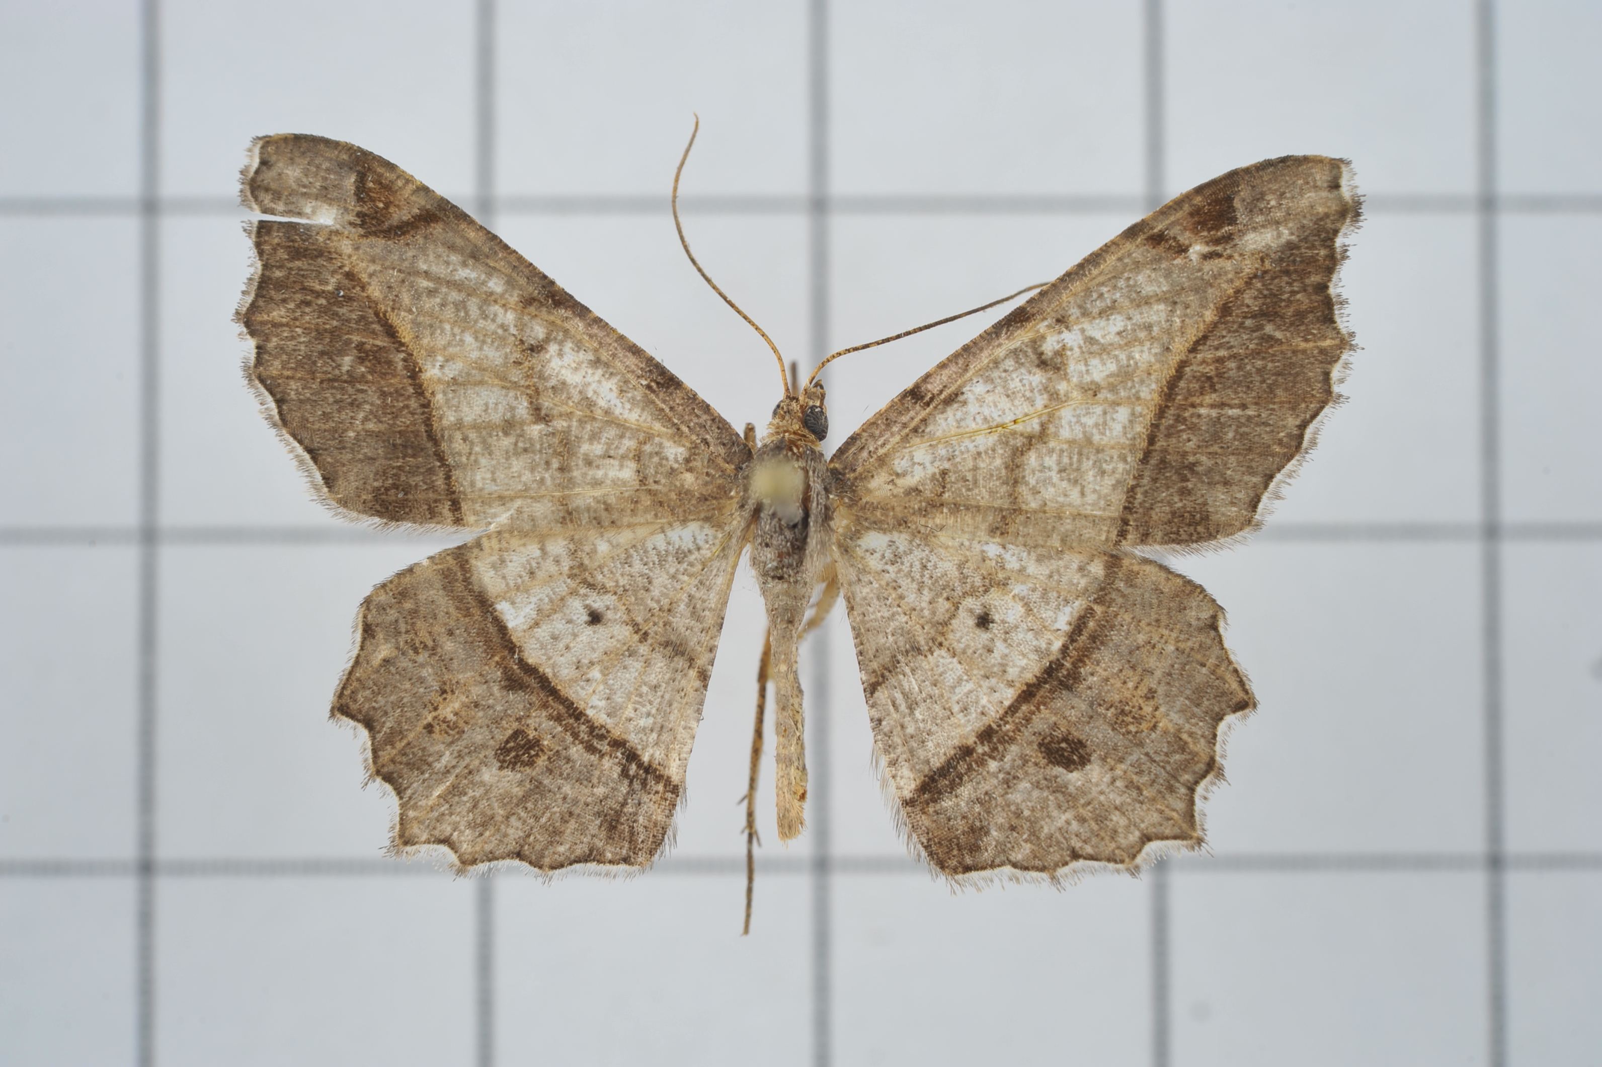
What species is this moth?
Chiasmia monticolaria notia
